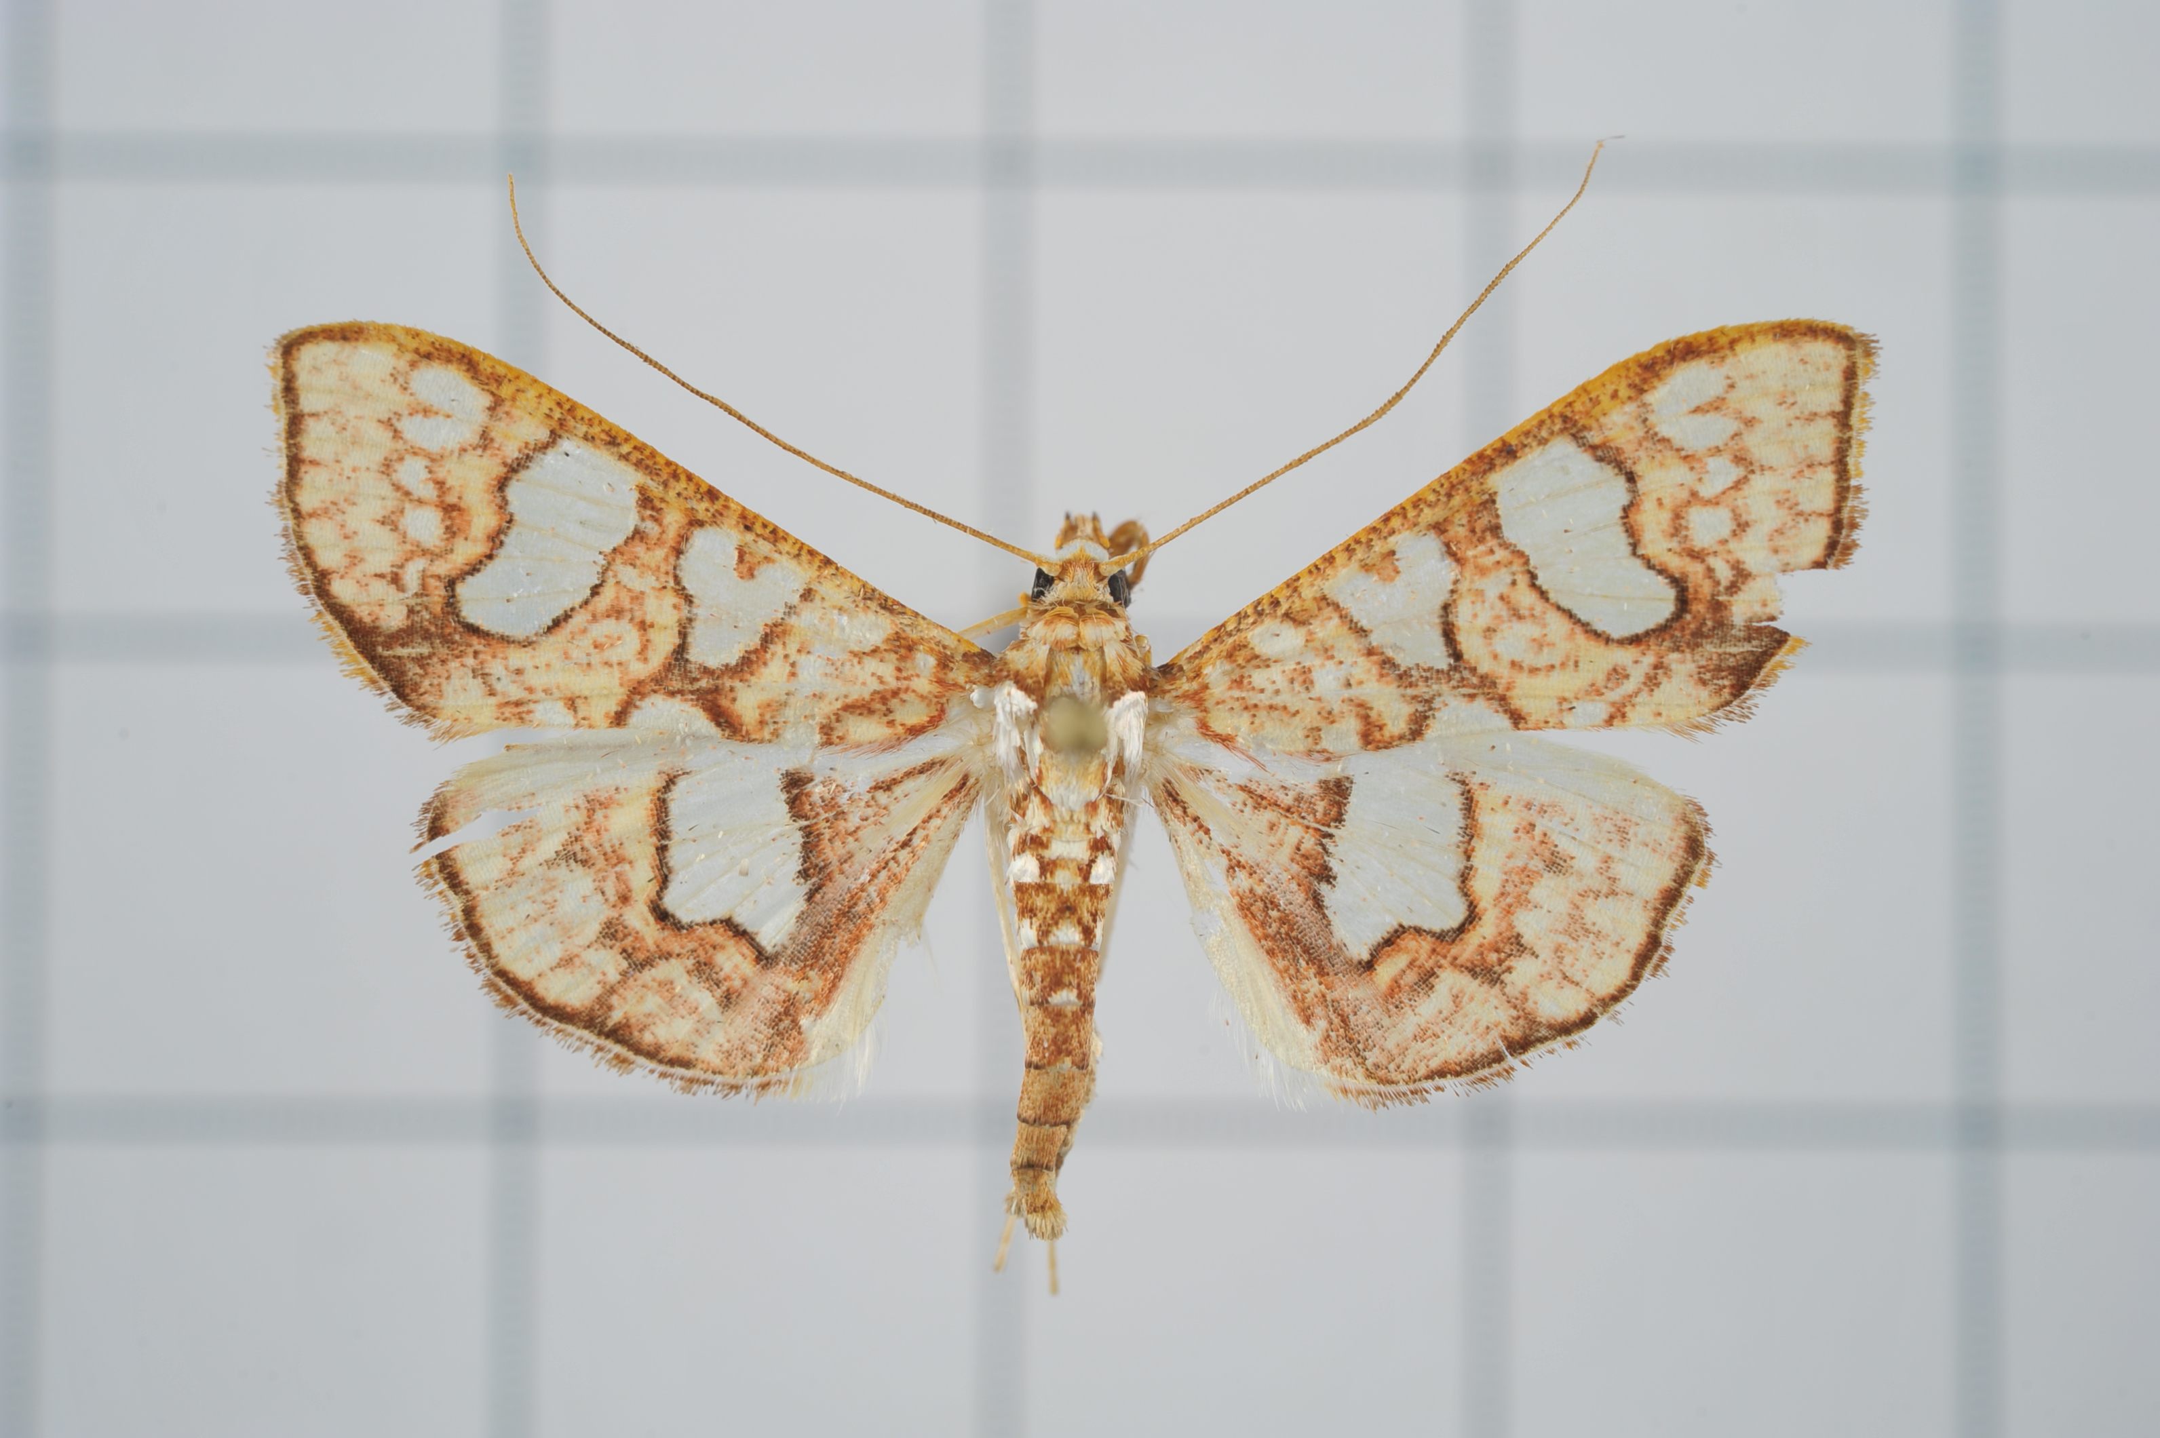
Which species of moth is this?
Glyphodes canthusalis
